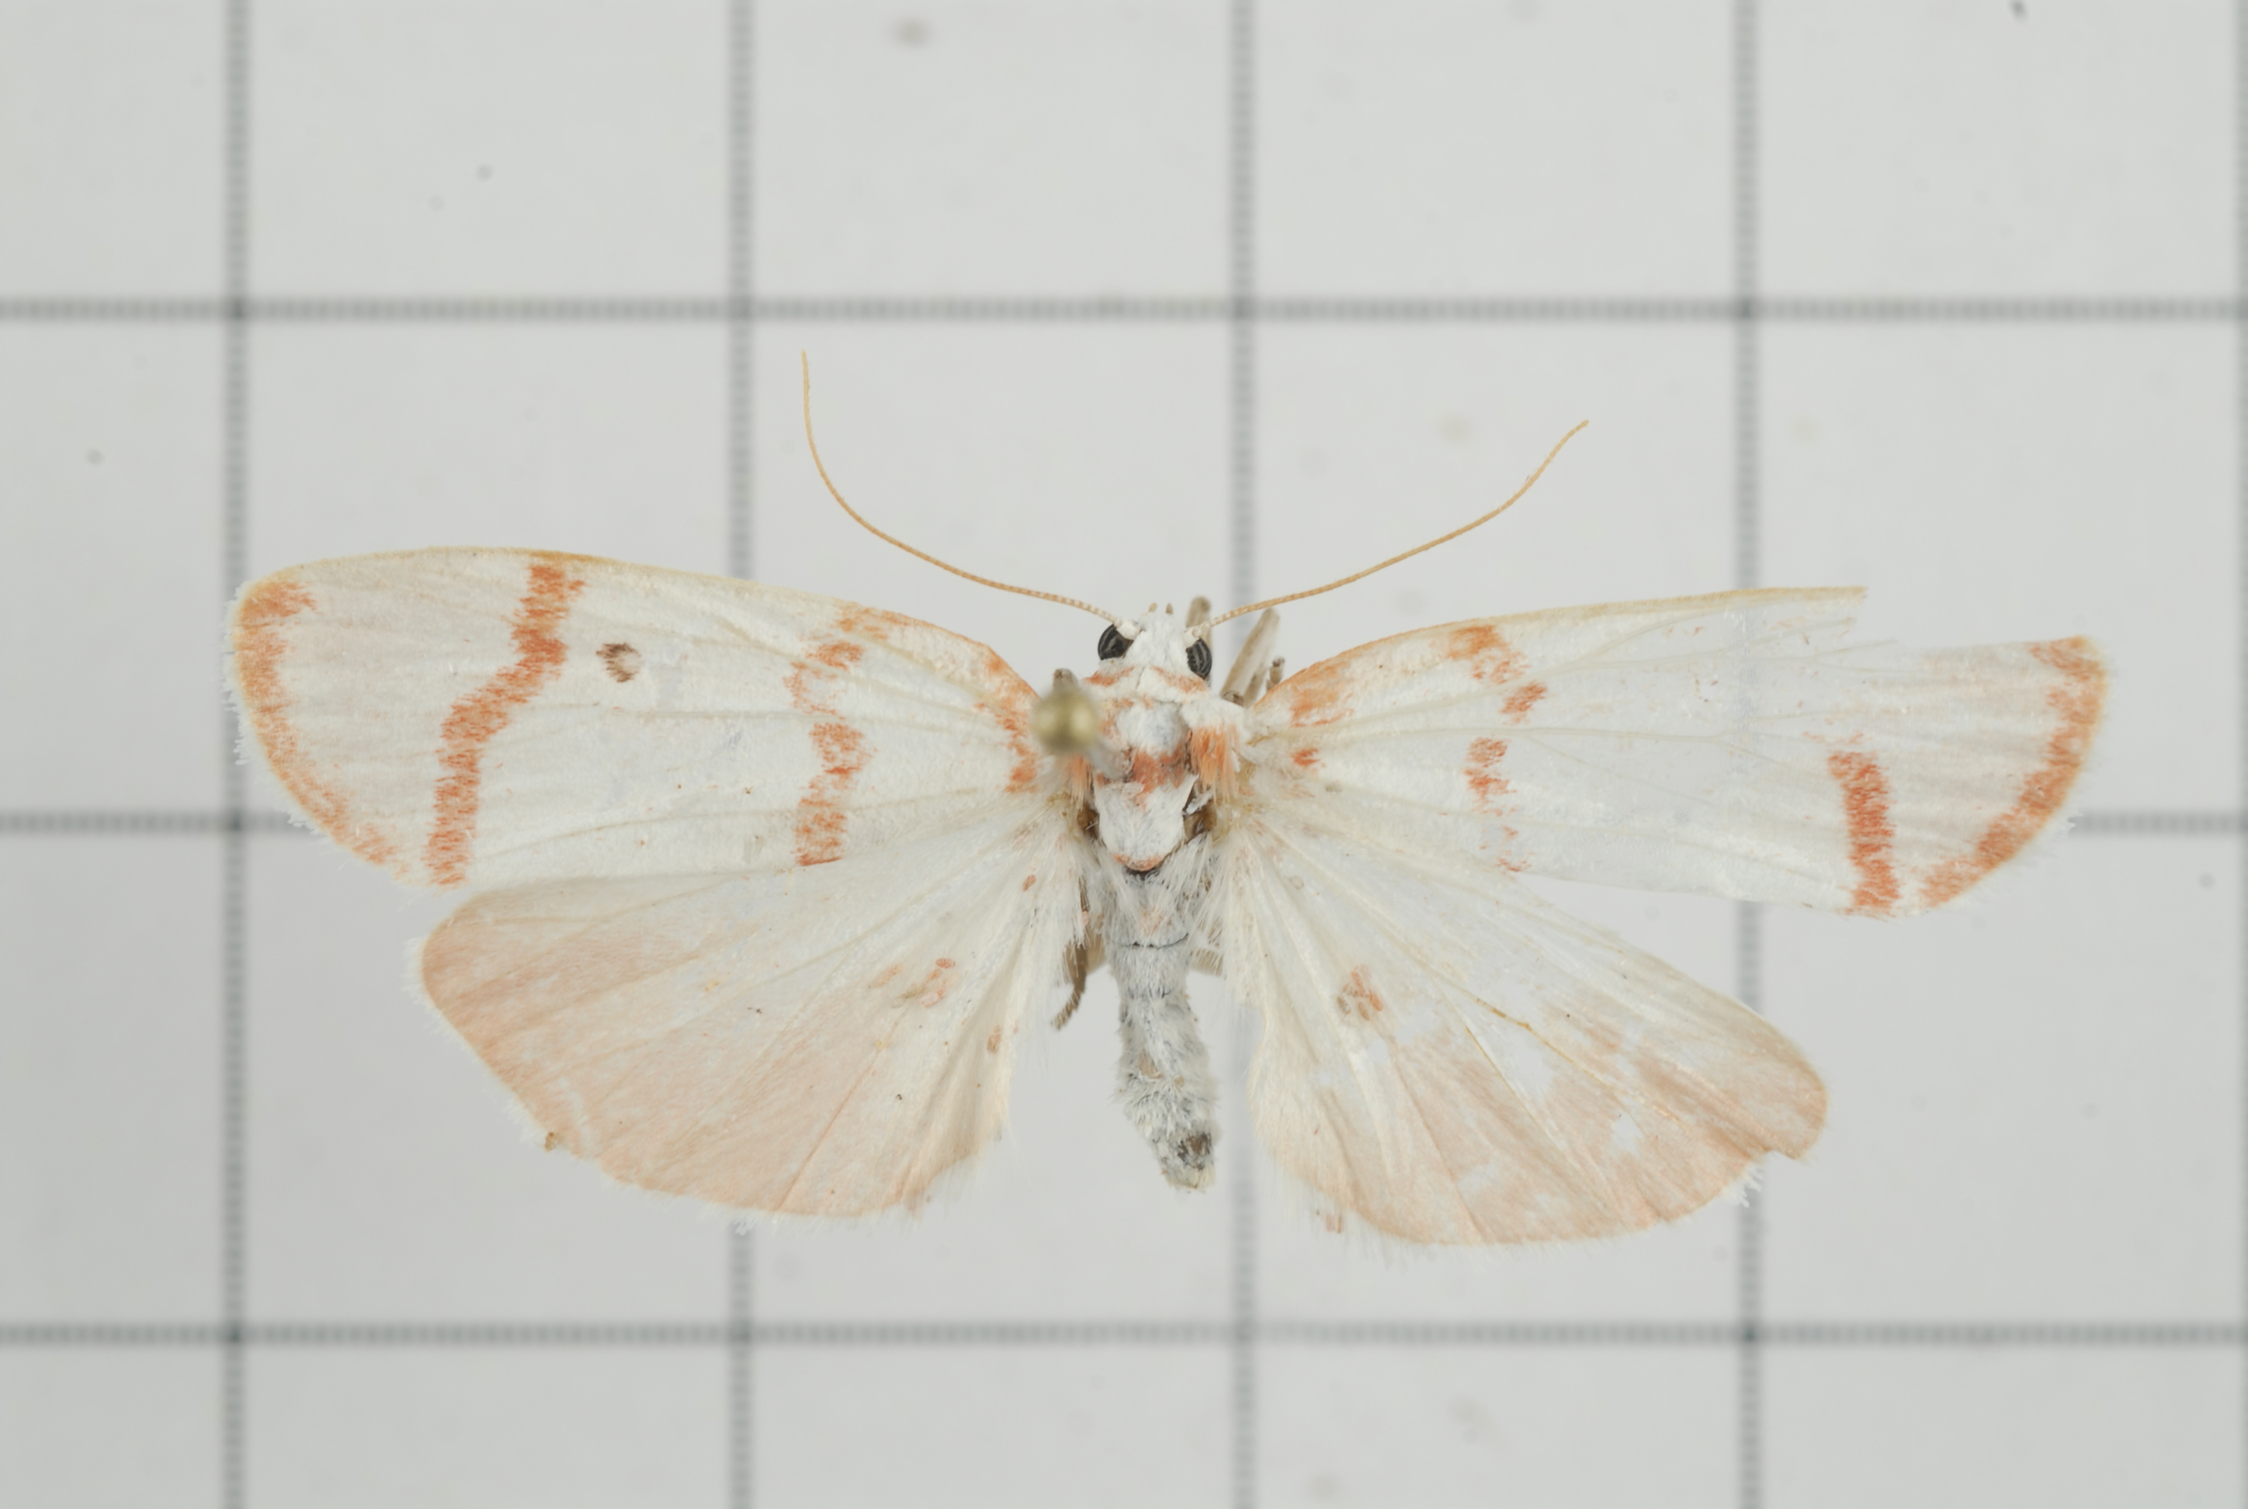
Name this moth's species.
Cyana hamata hamata
